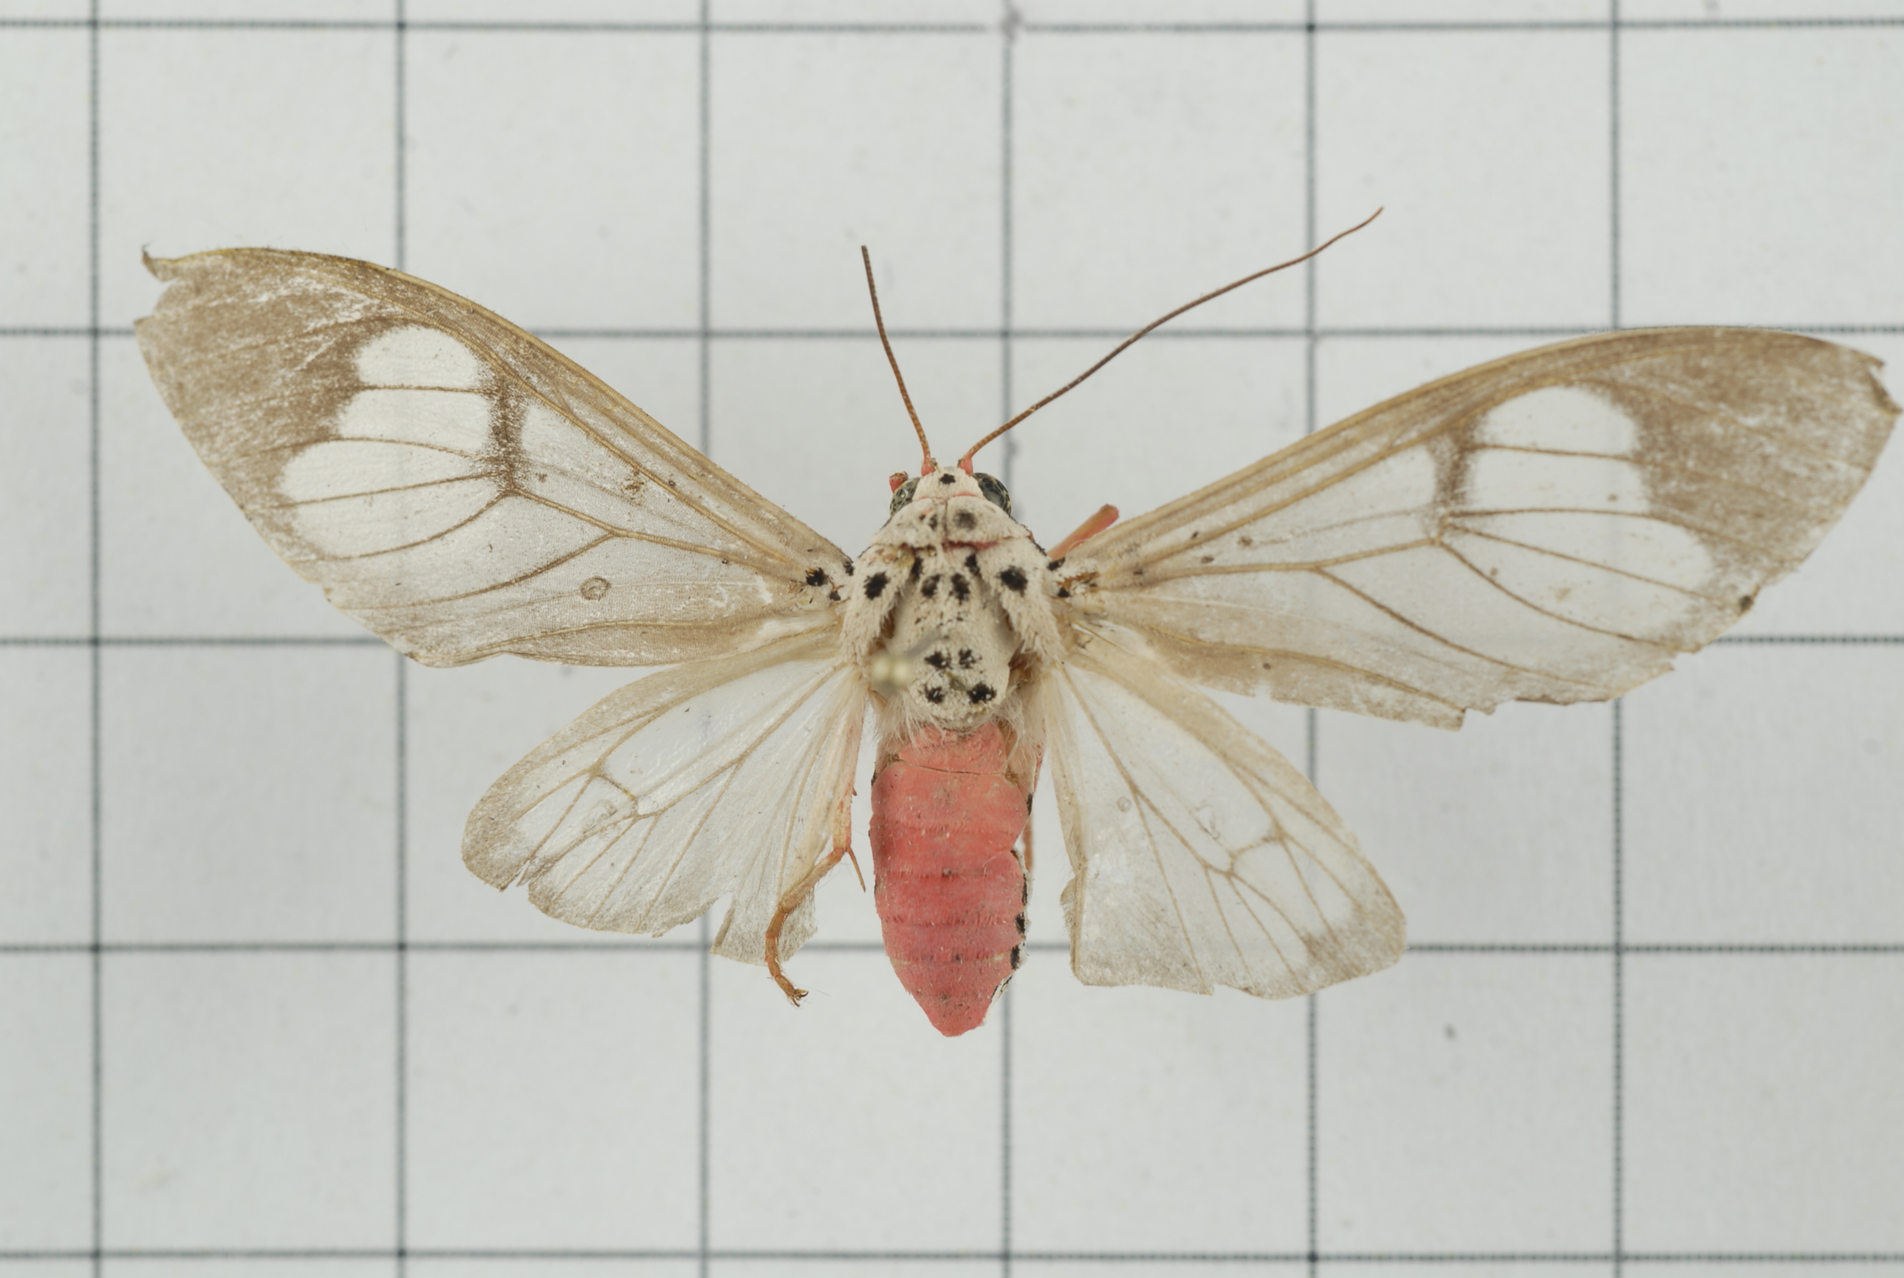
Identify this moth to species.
Amerila astreus
